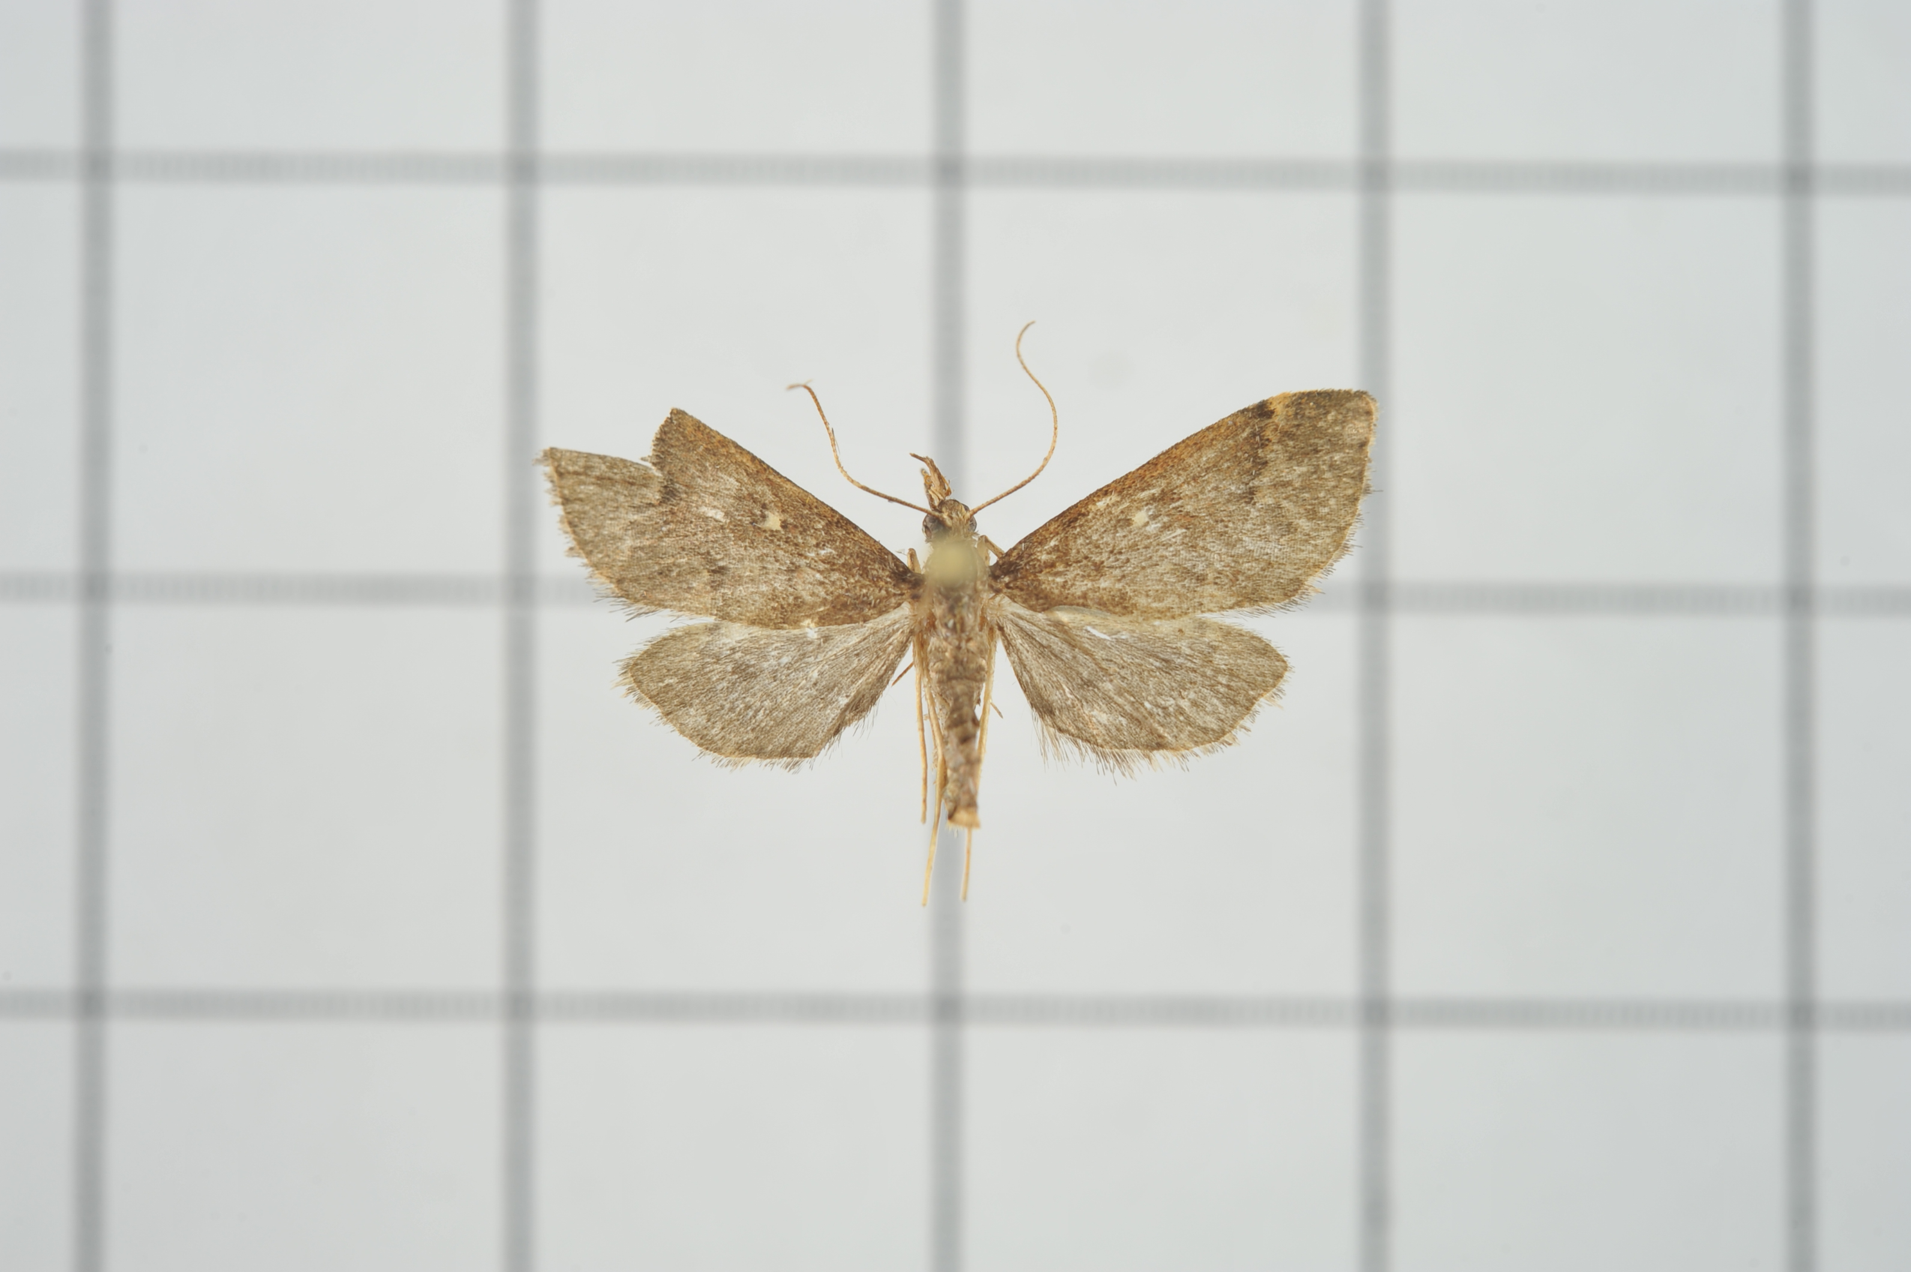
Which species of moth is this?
Camptomastix hisbonalis
